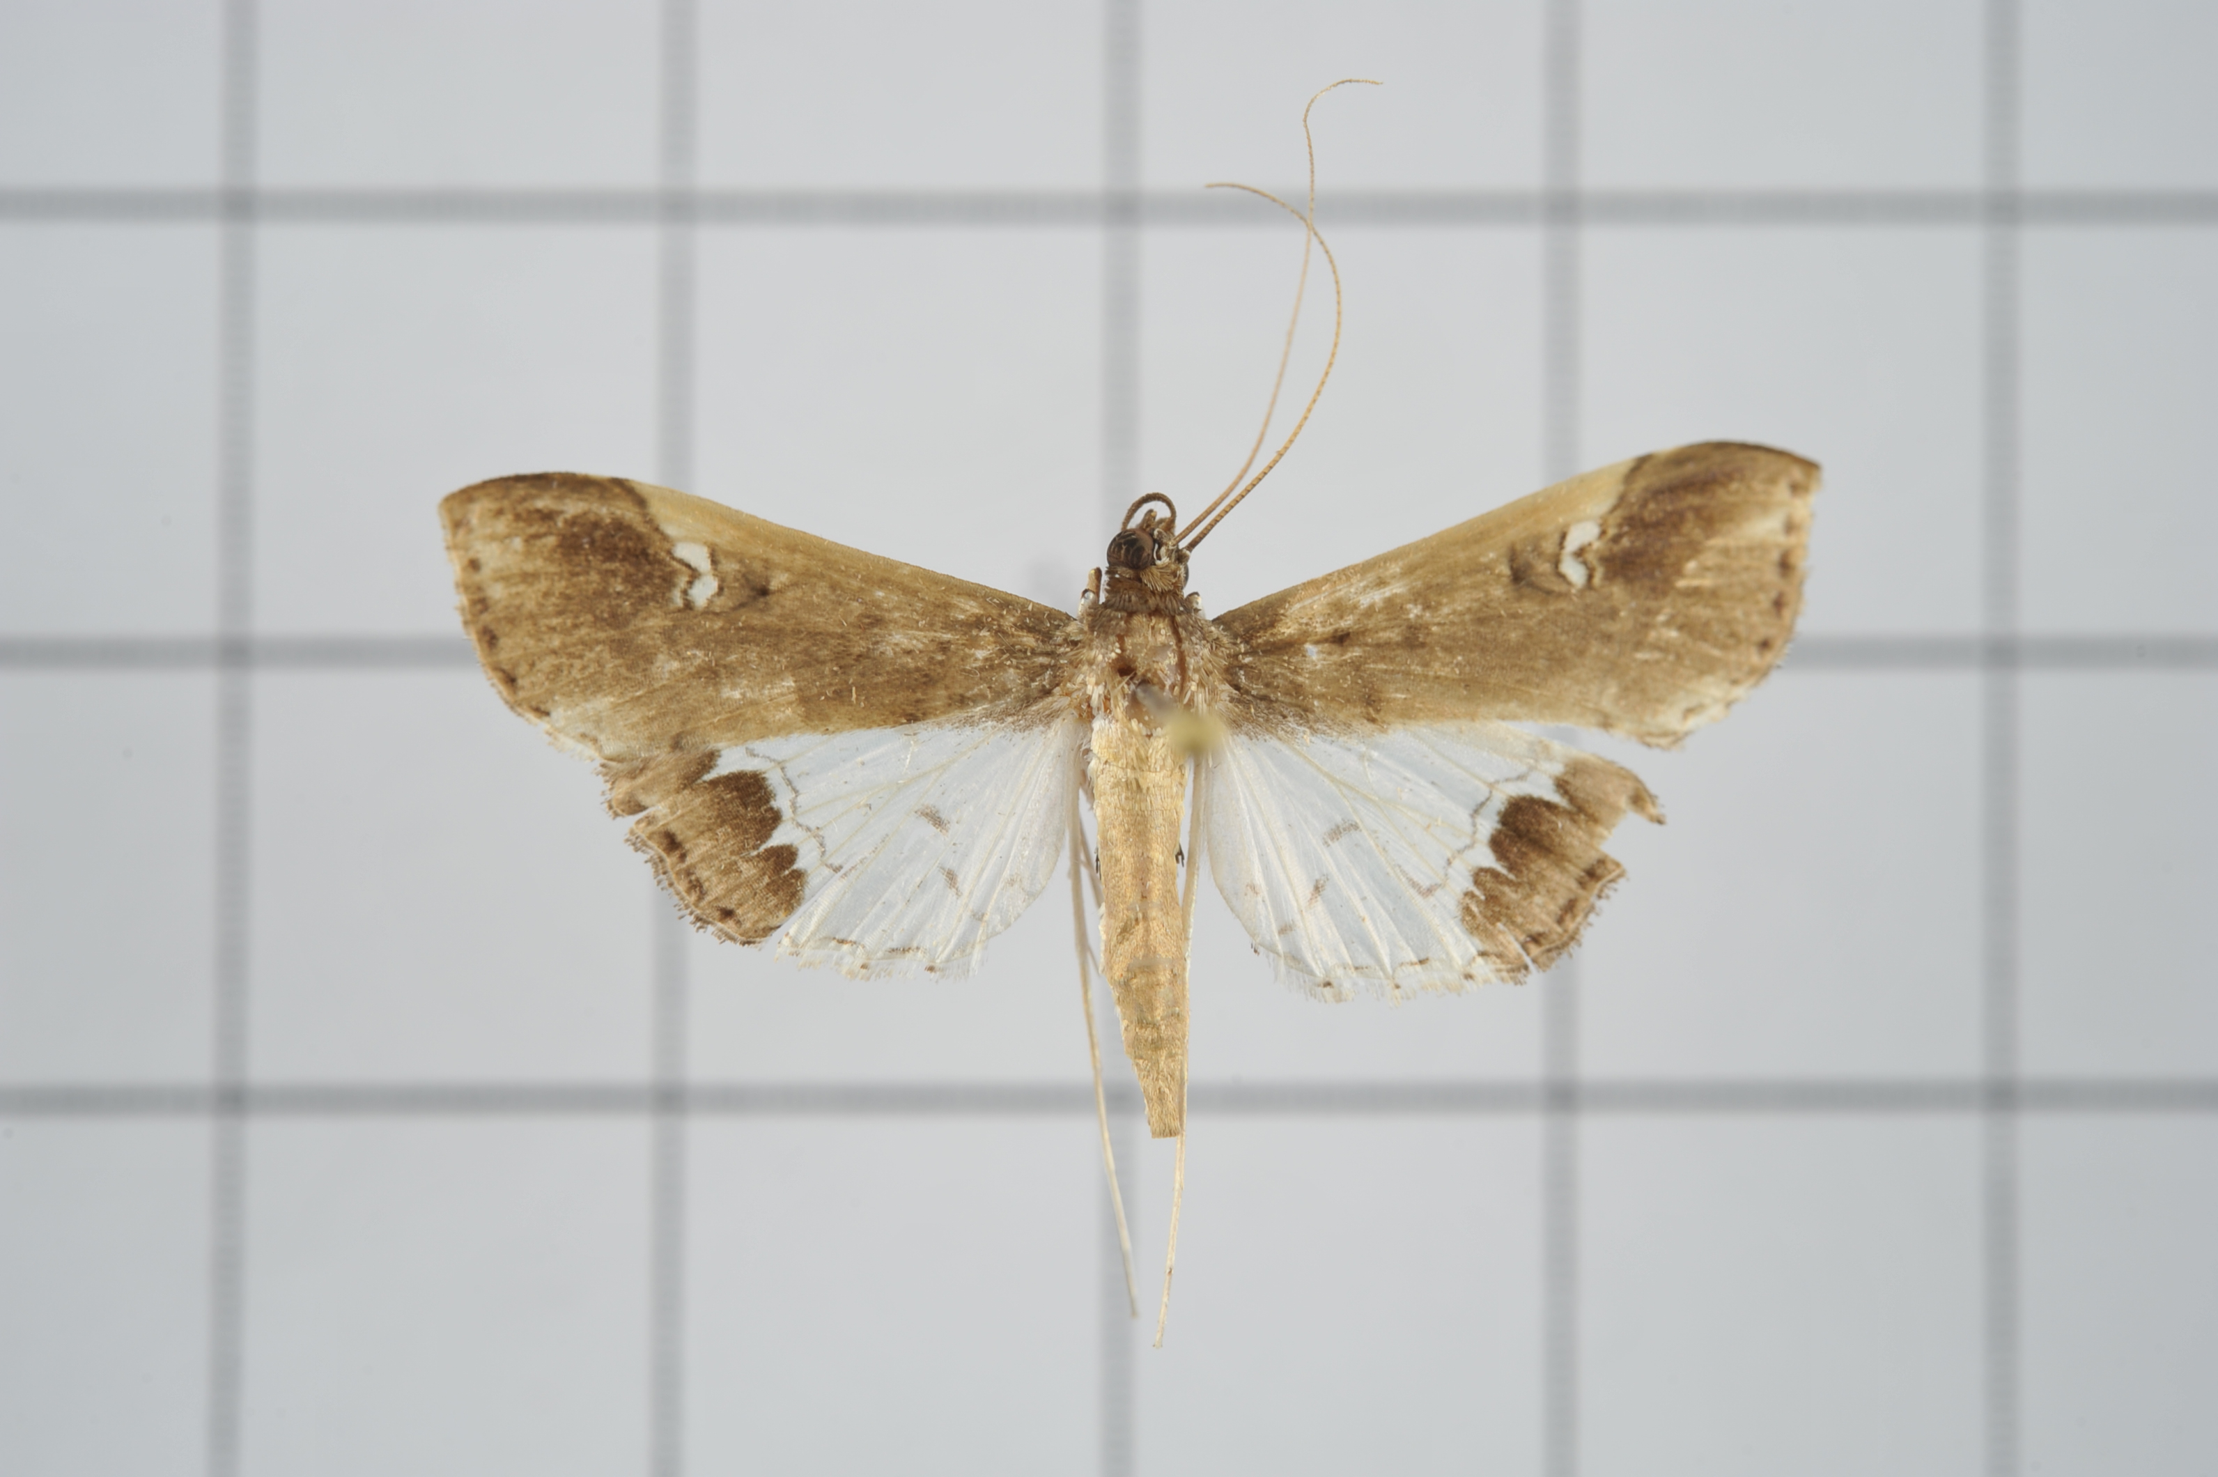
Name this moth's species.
Maruca amboinalis
